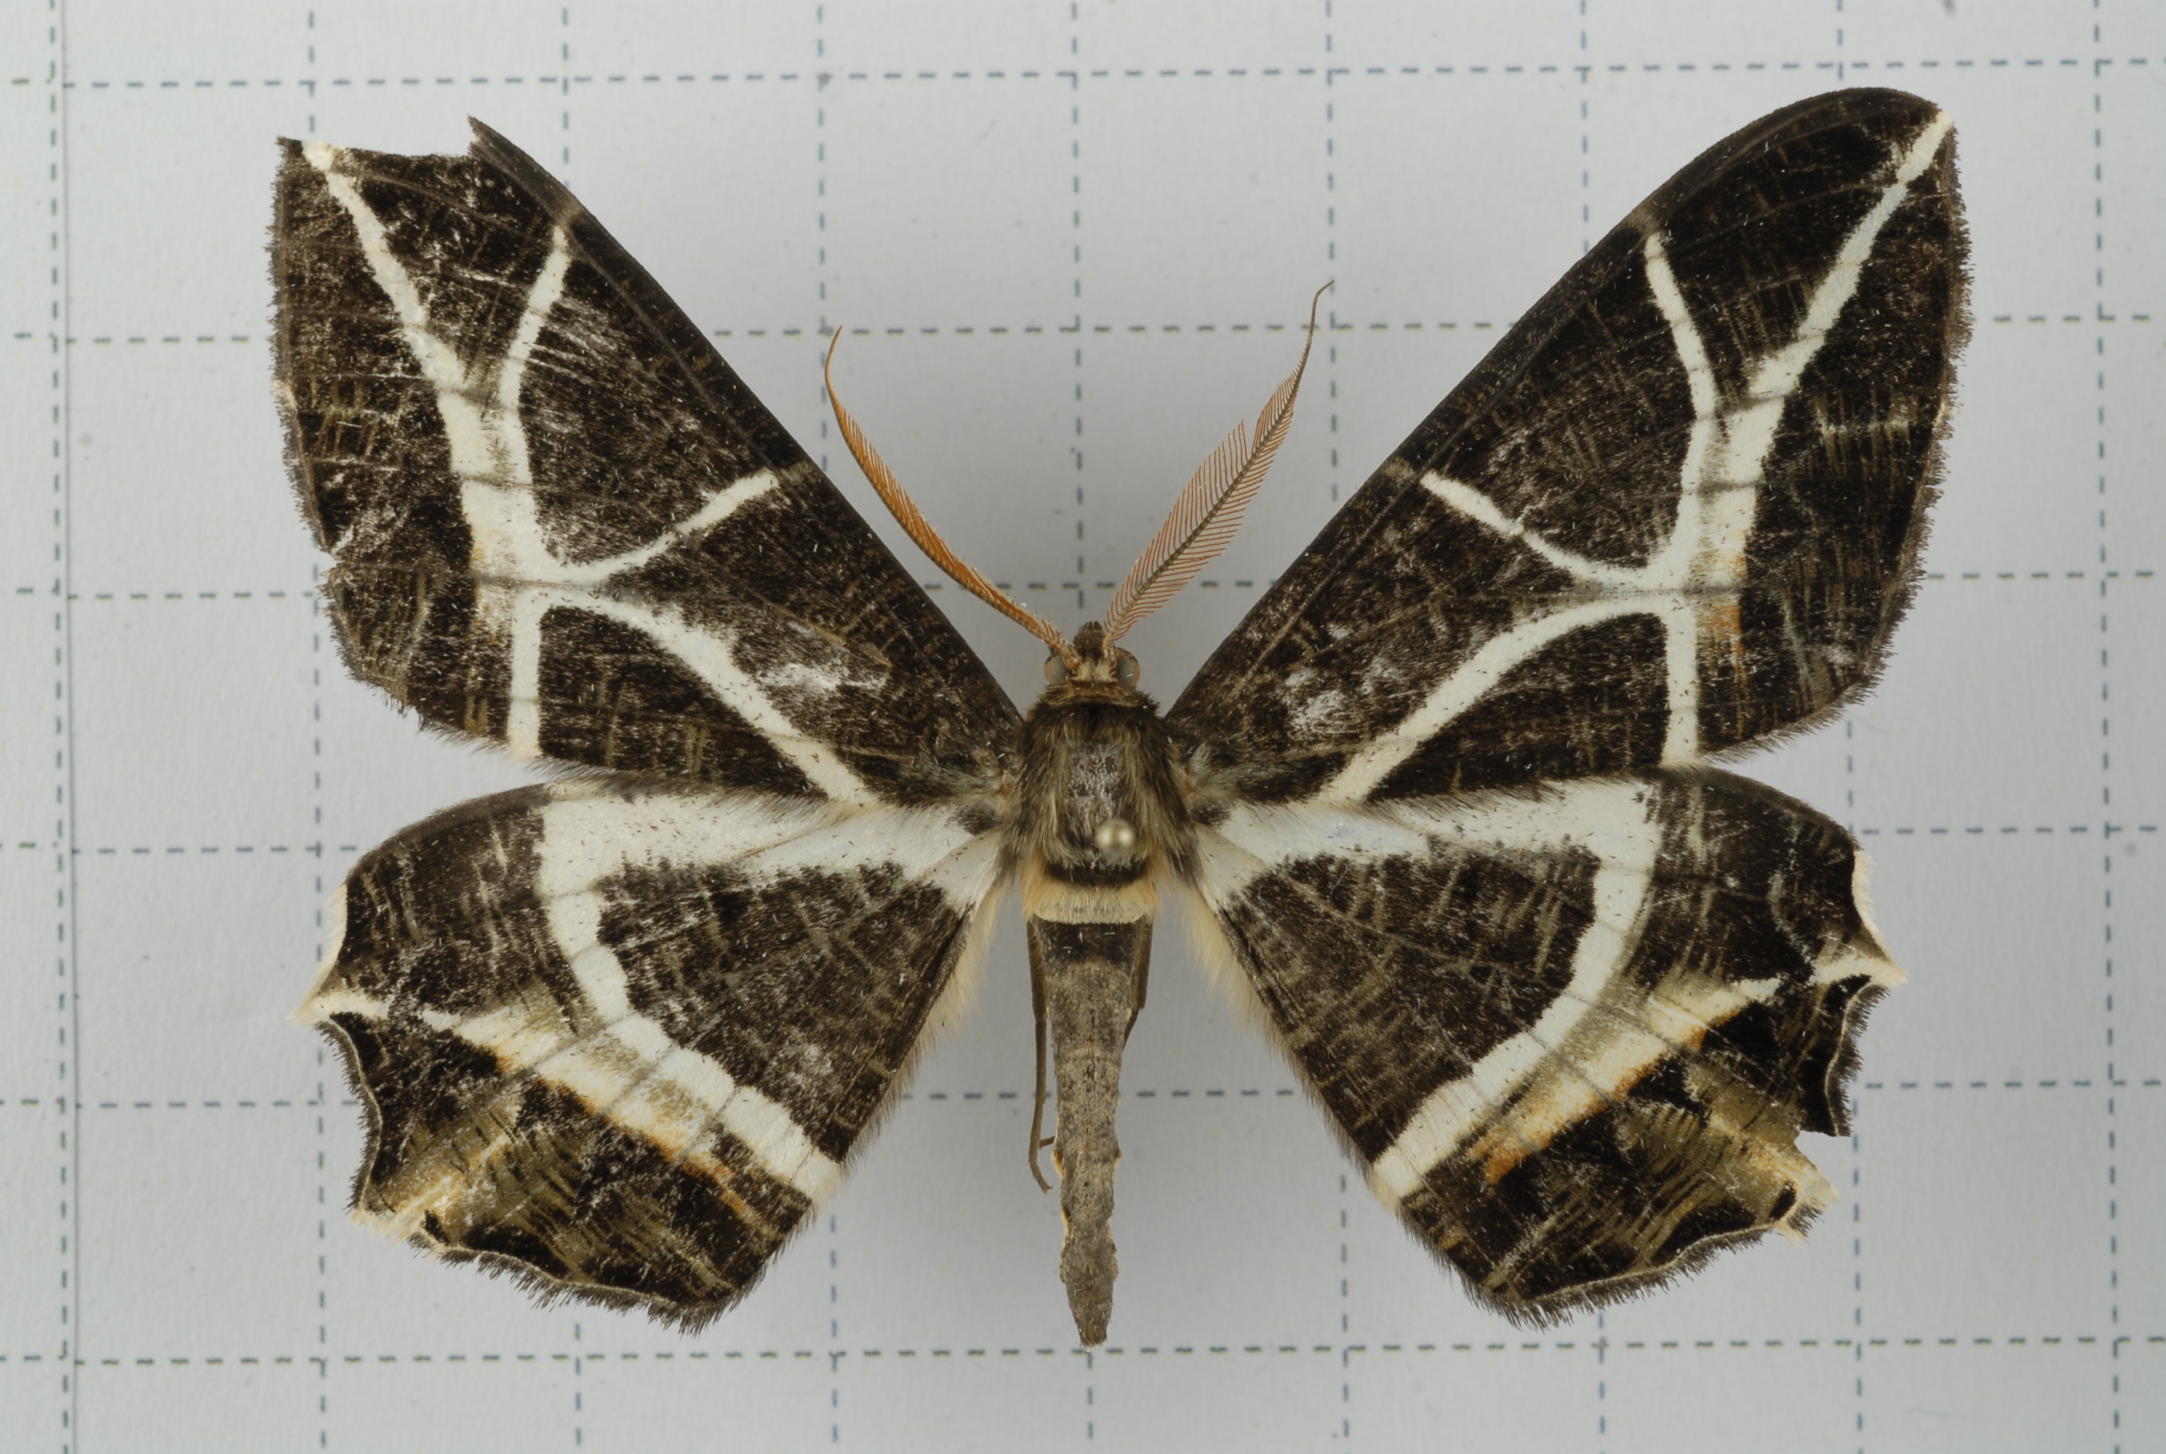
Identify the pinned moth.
Mesastrape fulguraria fulguraria
